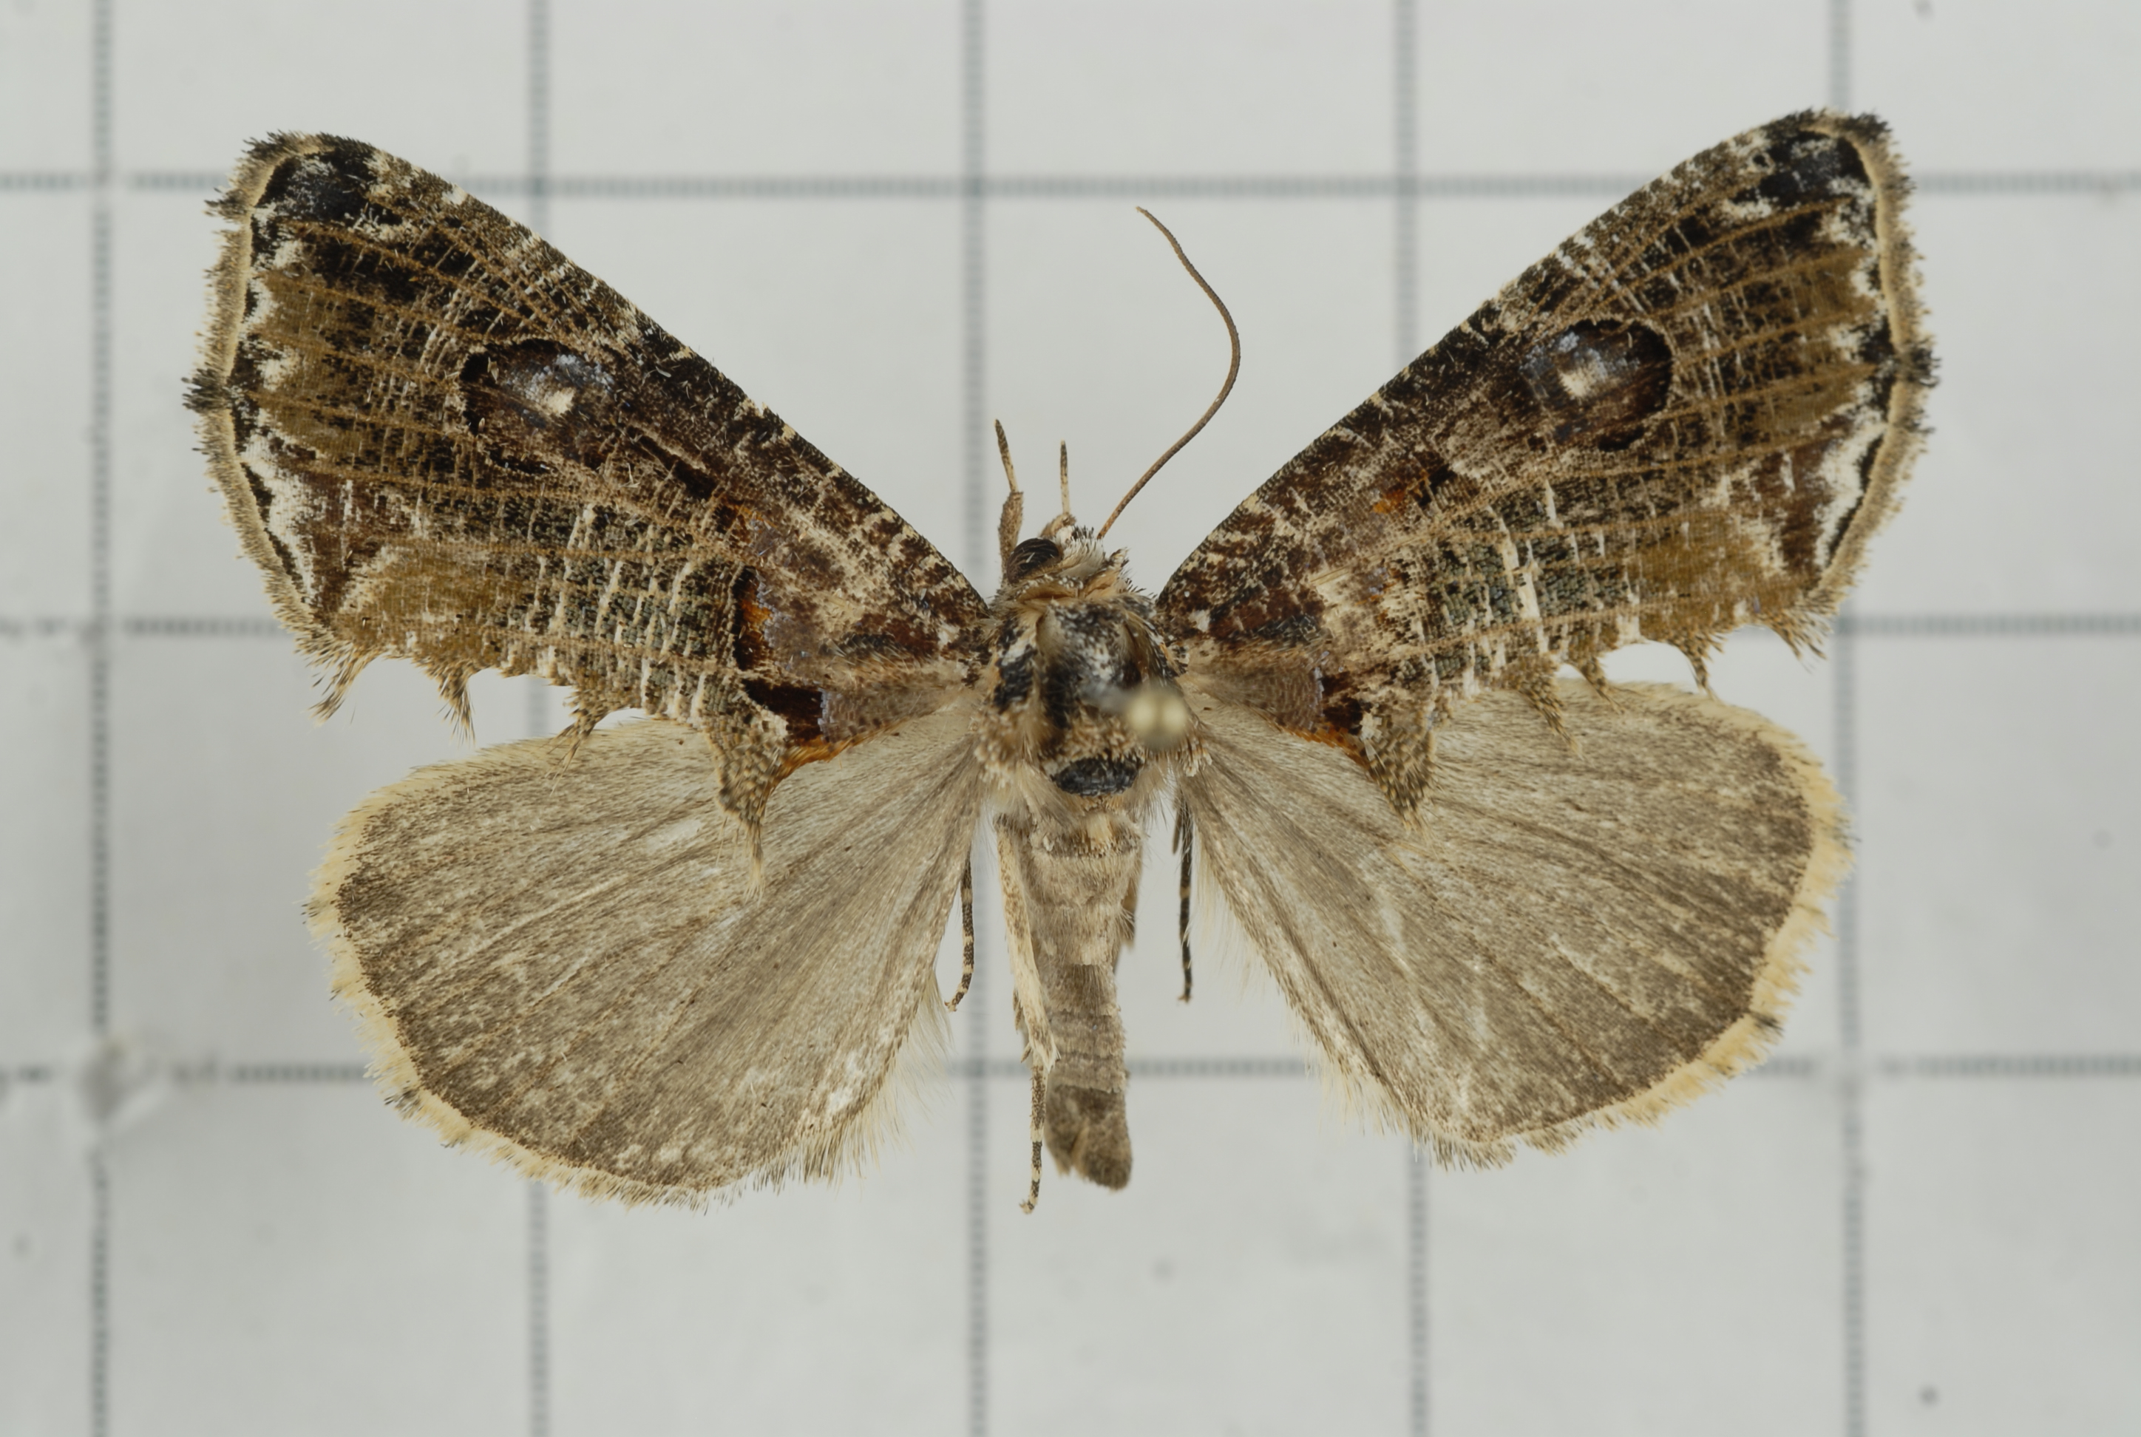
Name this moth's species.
Pilipectus taiwanus
